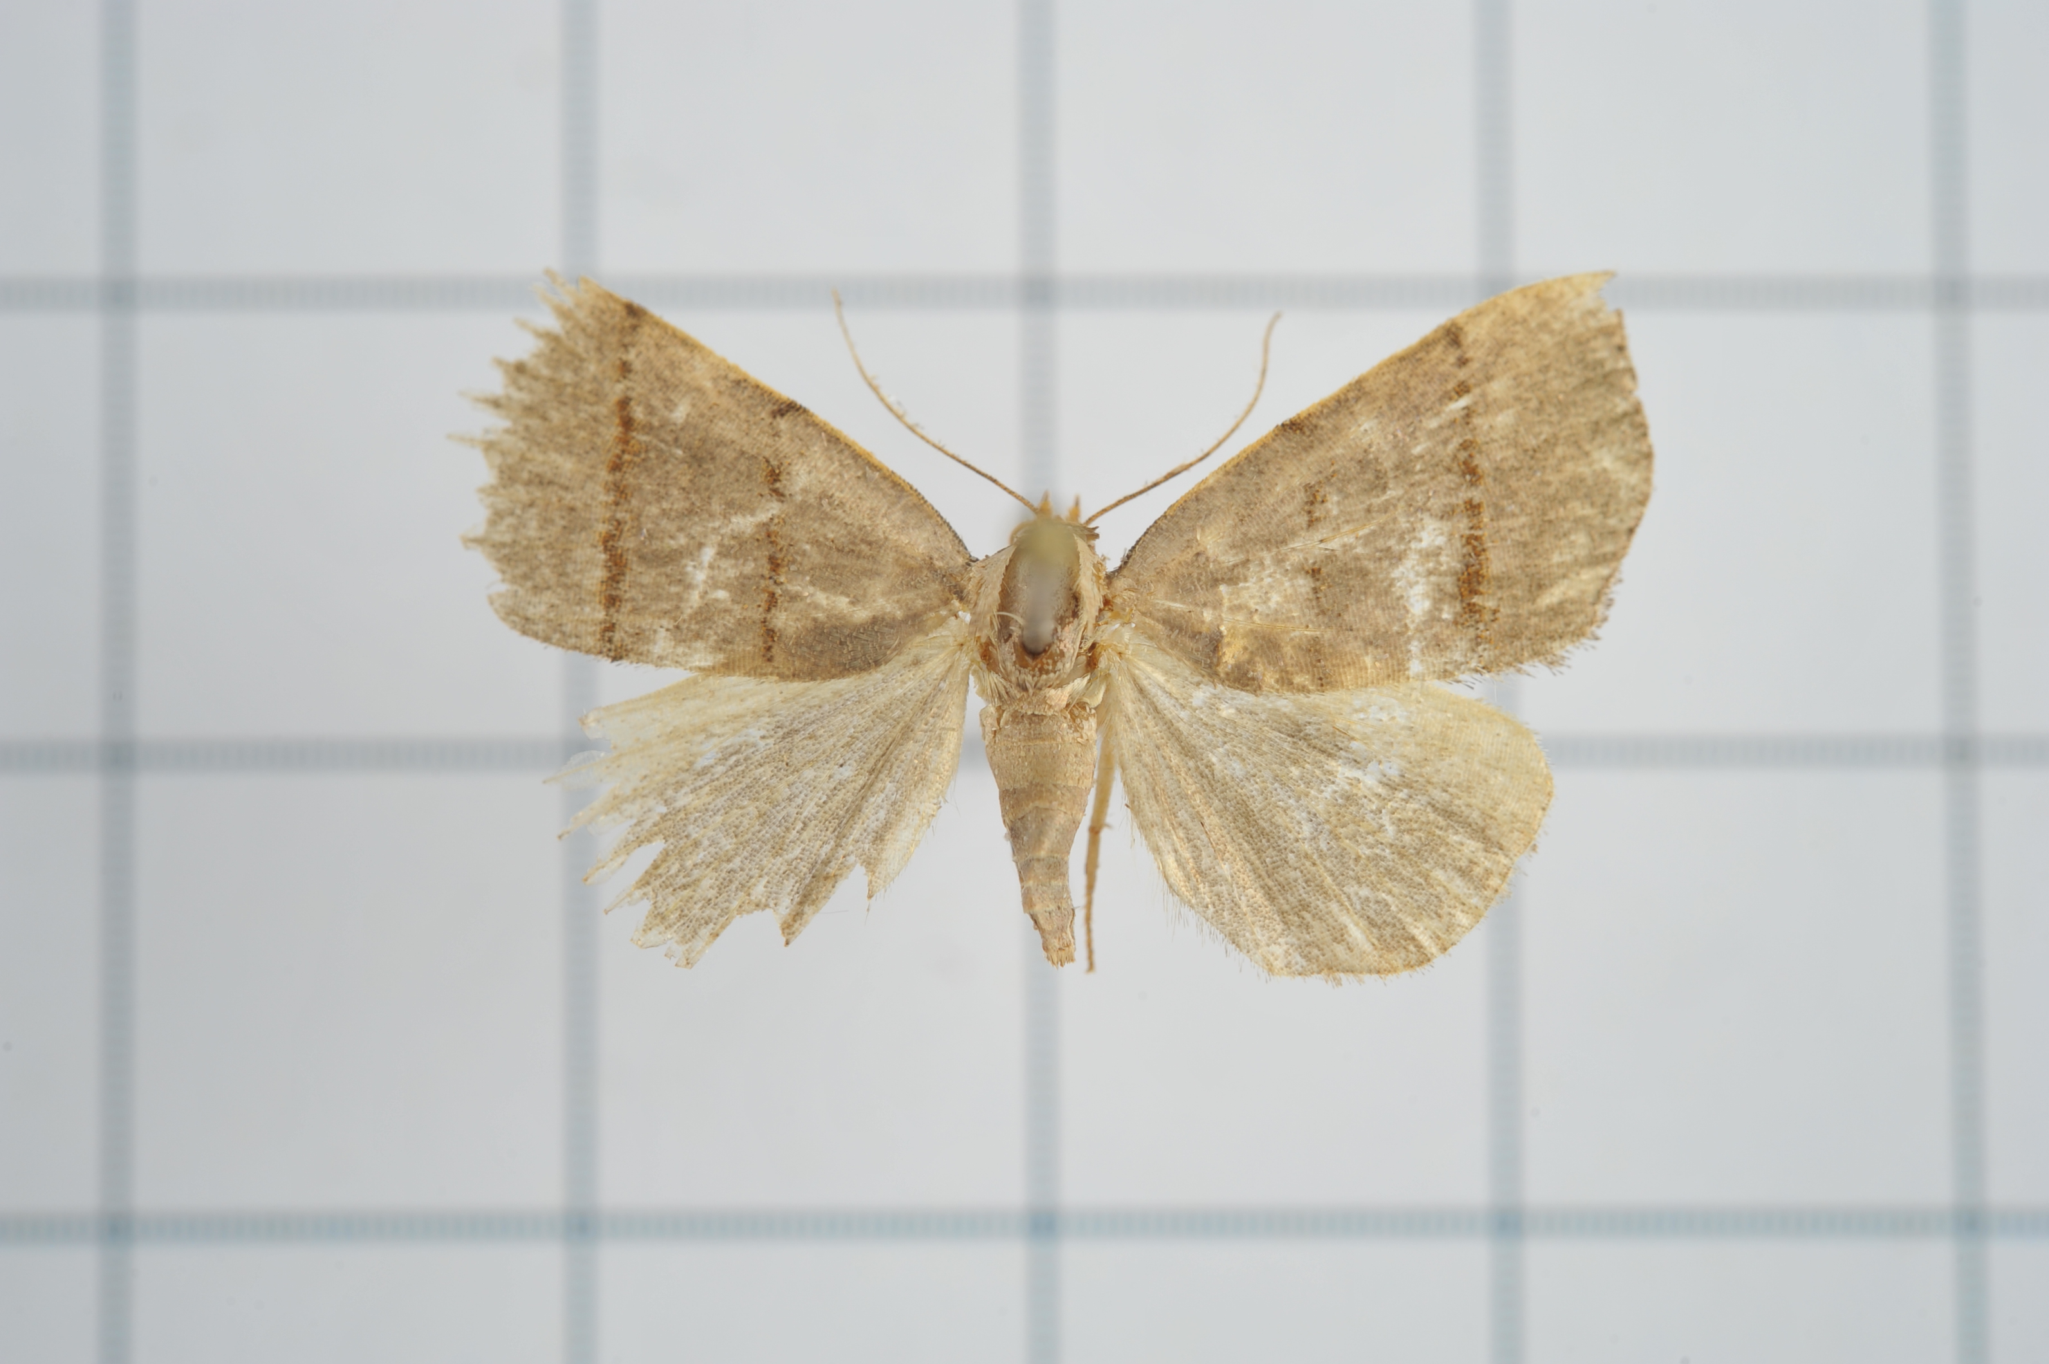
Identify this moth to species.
Plecoptera siderogramma
